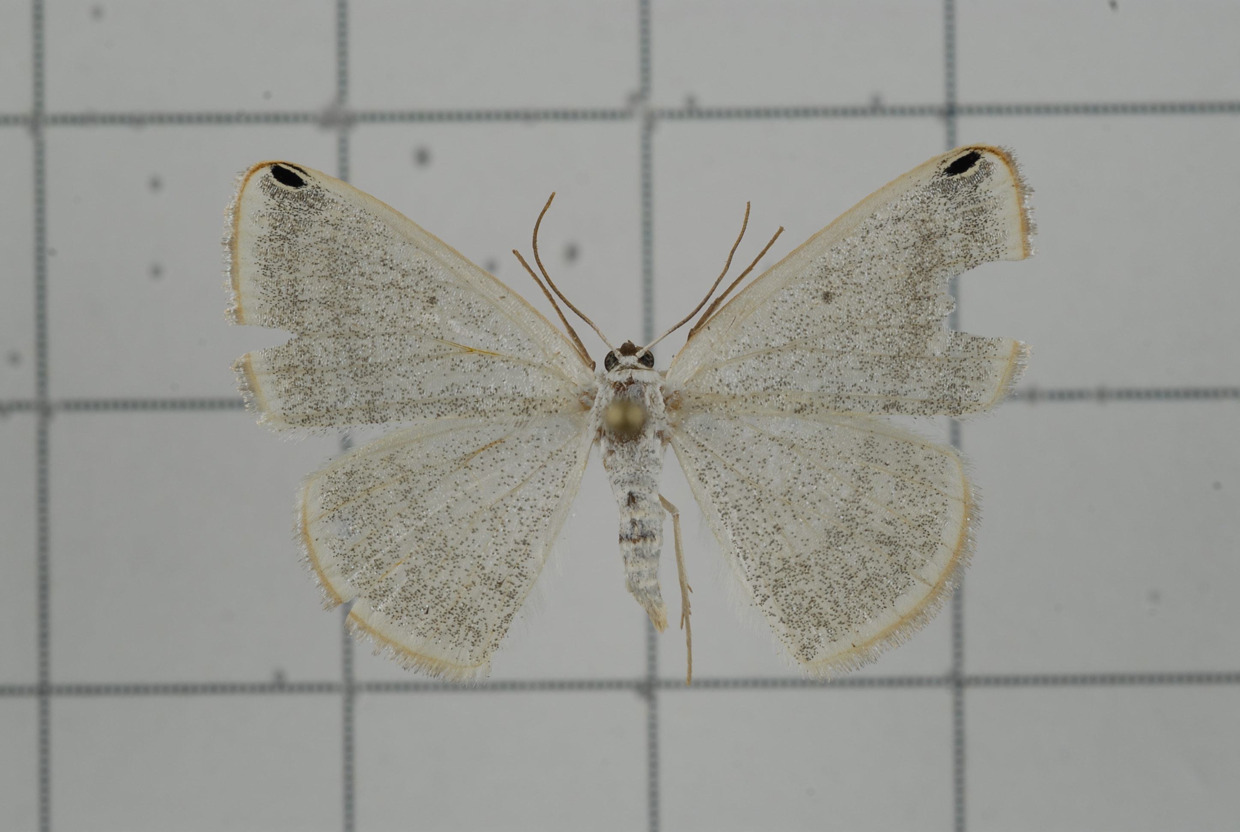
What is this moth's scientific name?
Lomographa percnosticta
